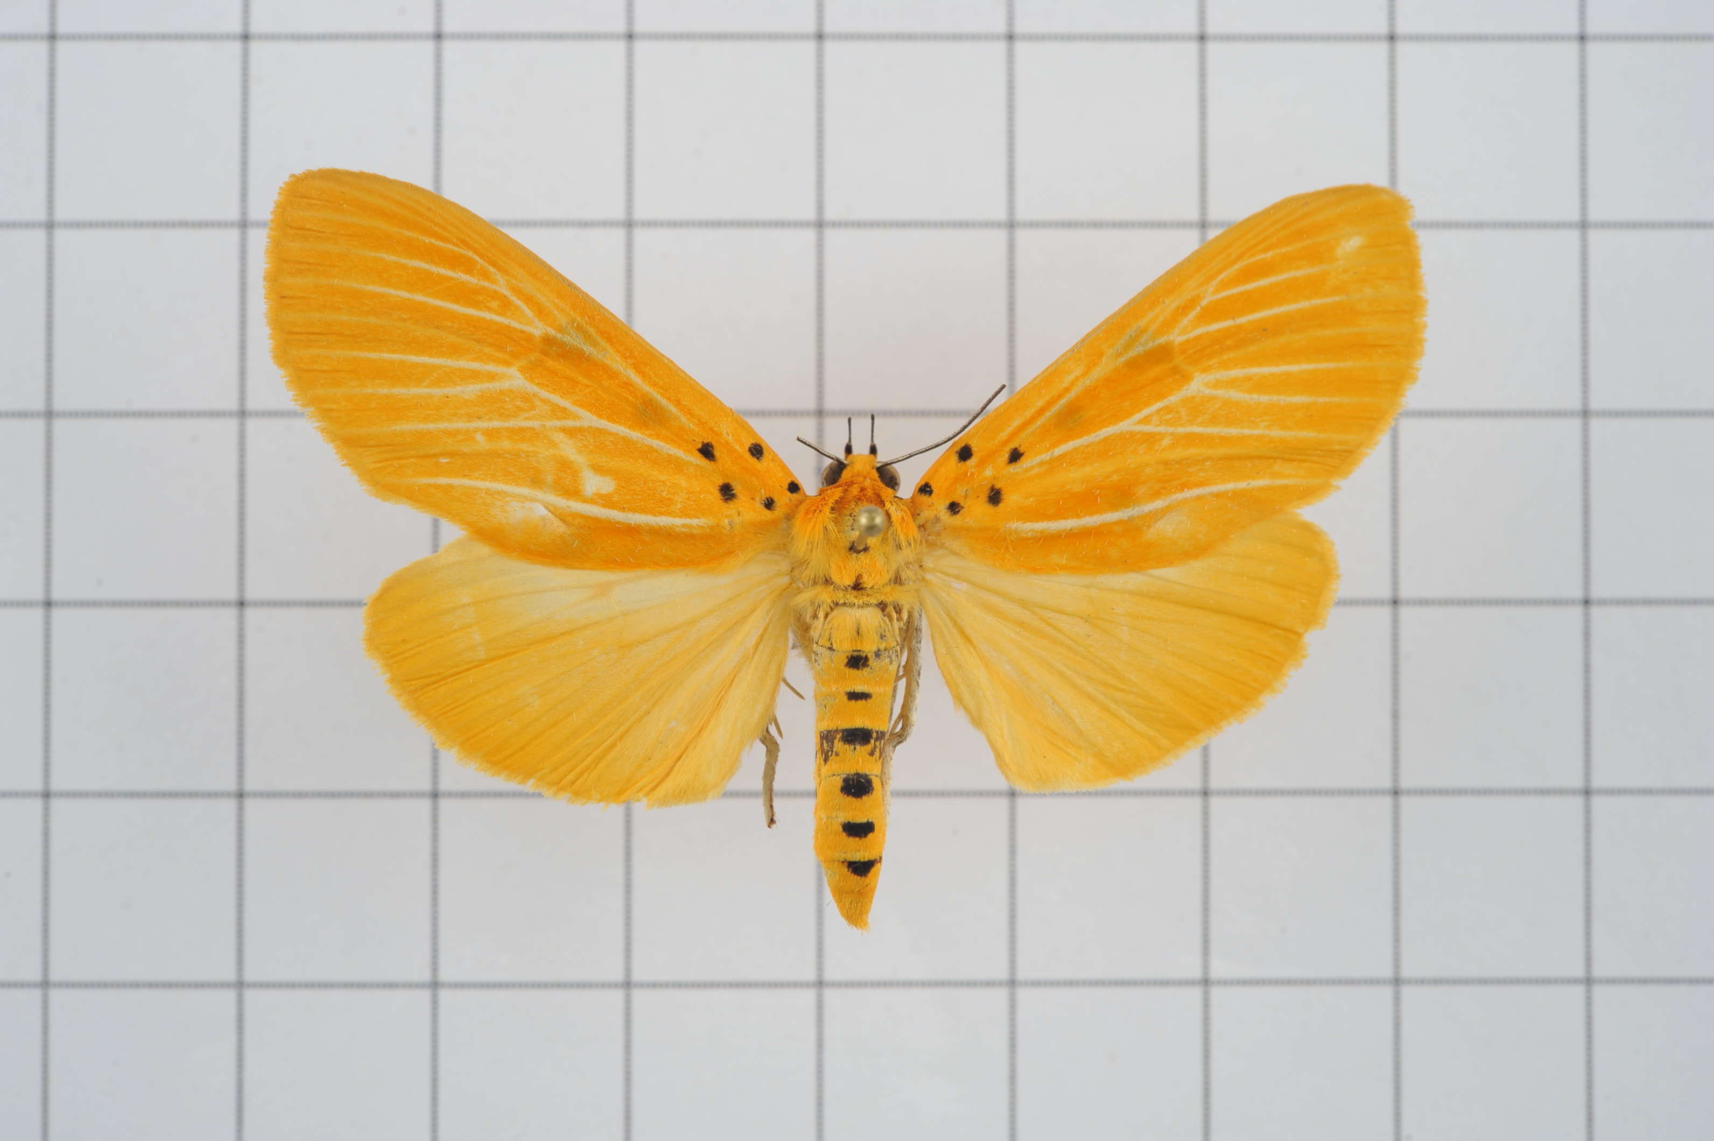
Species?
Asota egens confinis
